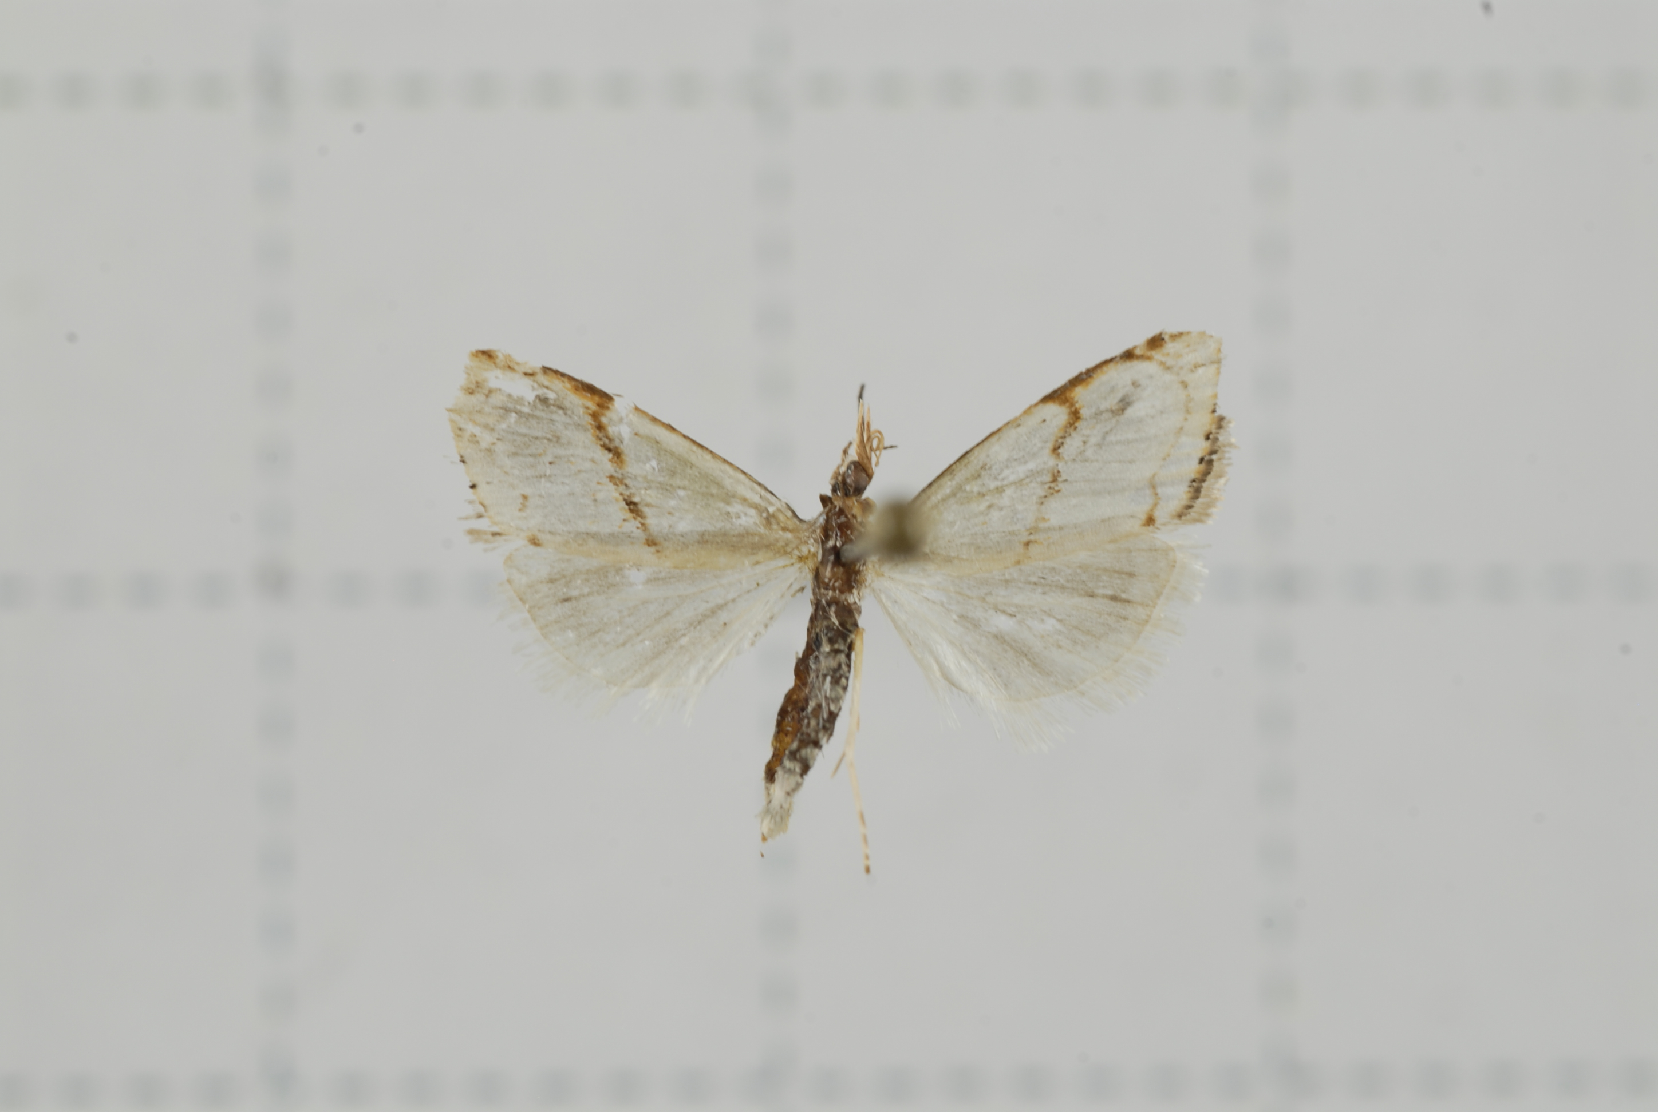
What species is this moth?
Pseudargyria interruptella
